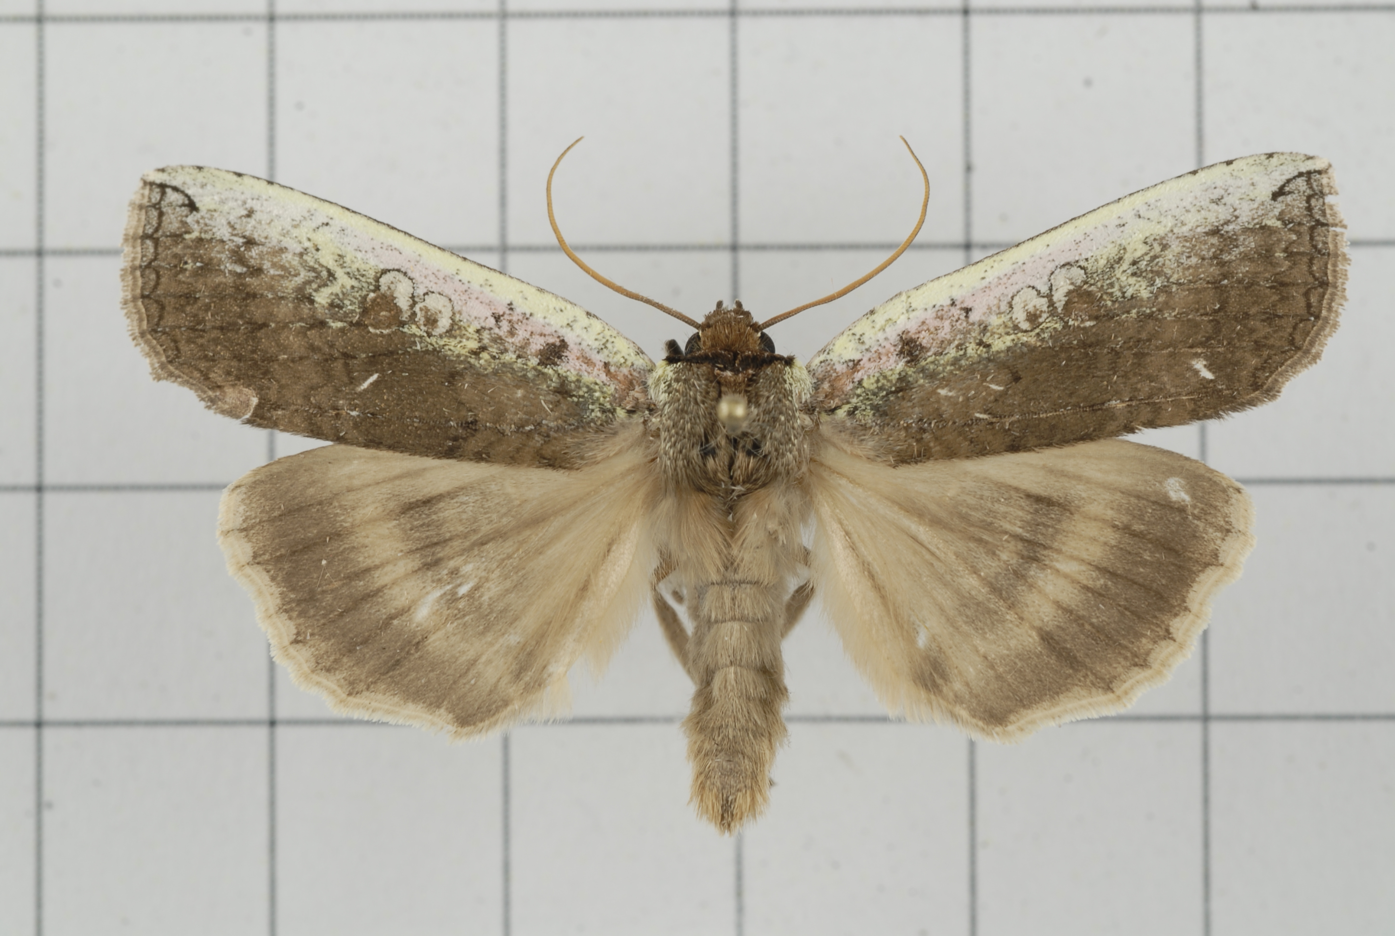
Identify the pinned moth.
Tethea oberthueri taiwana
